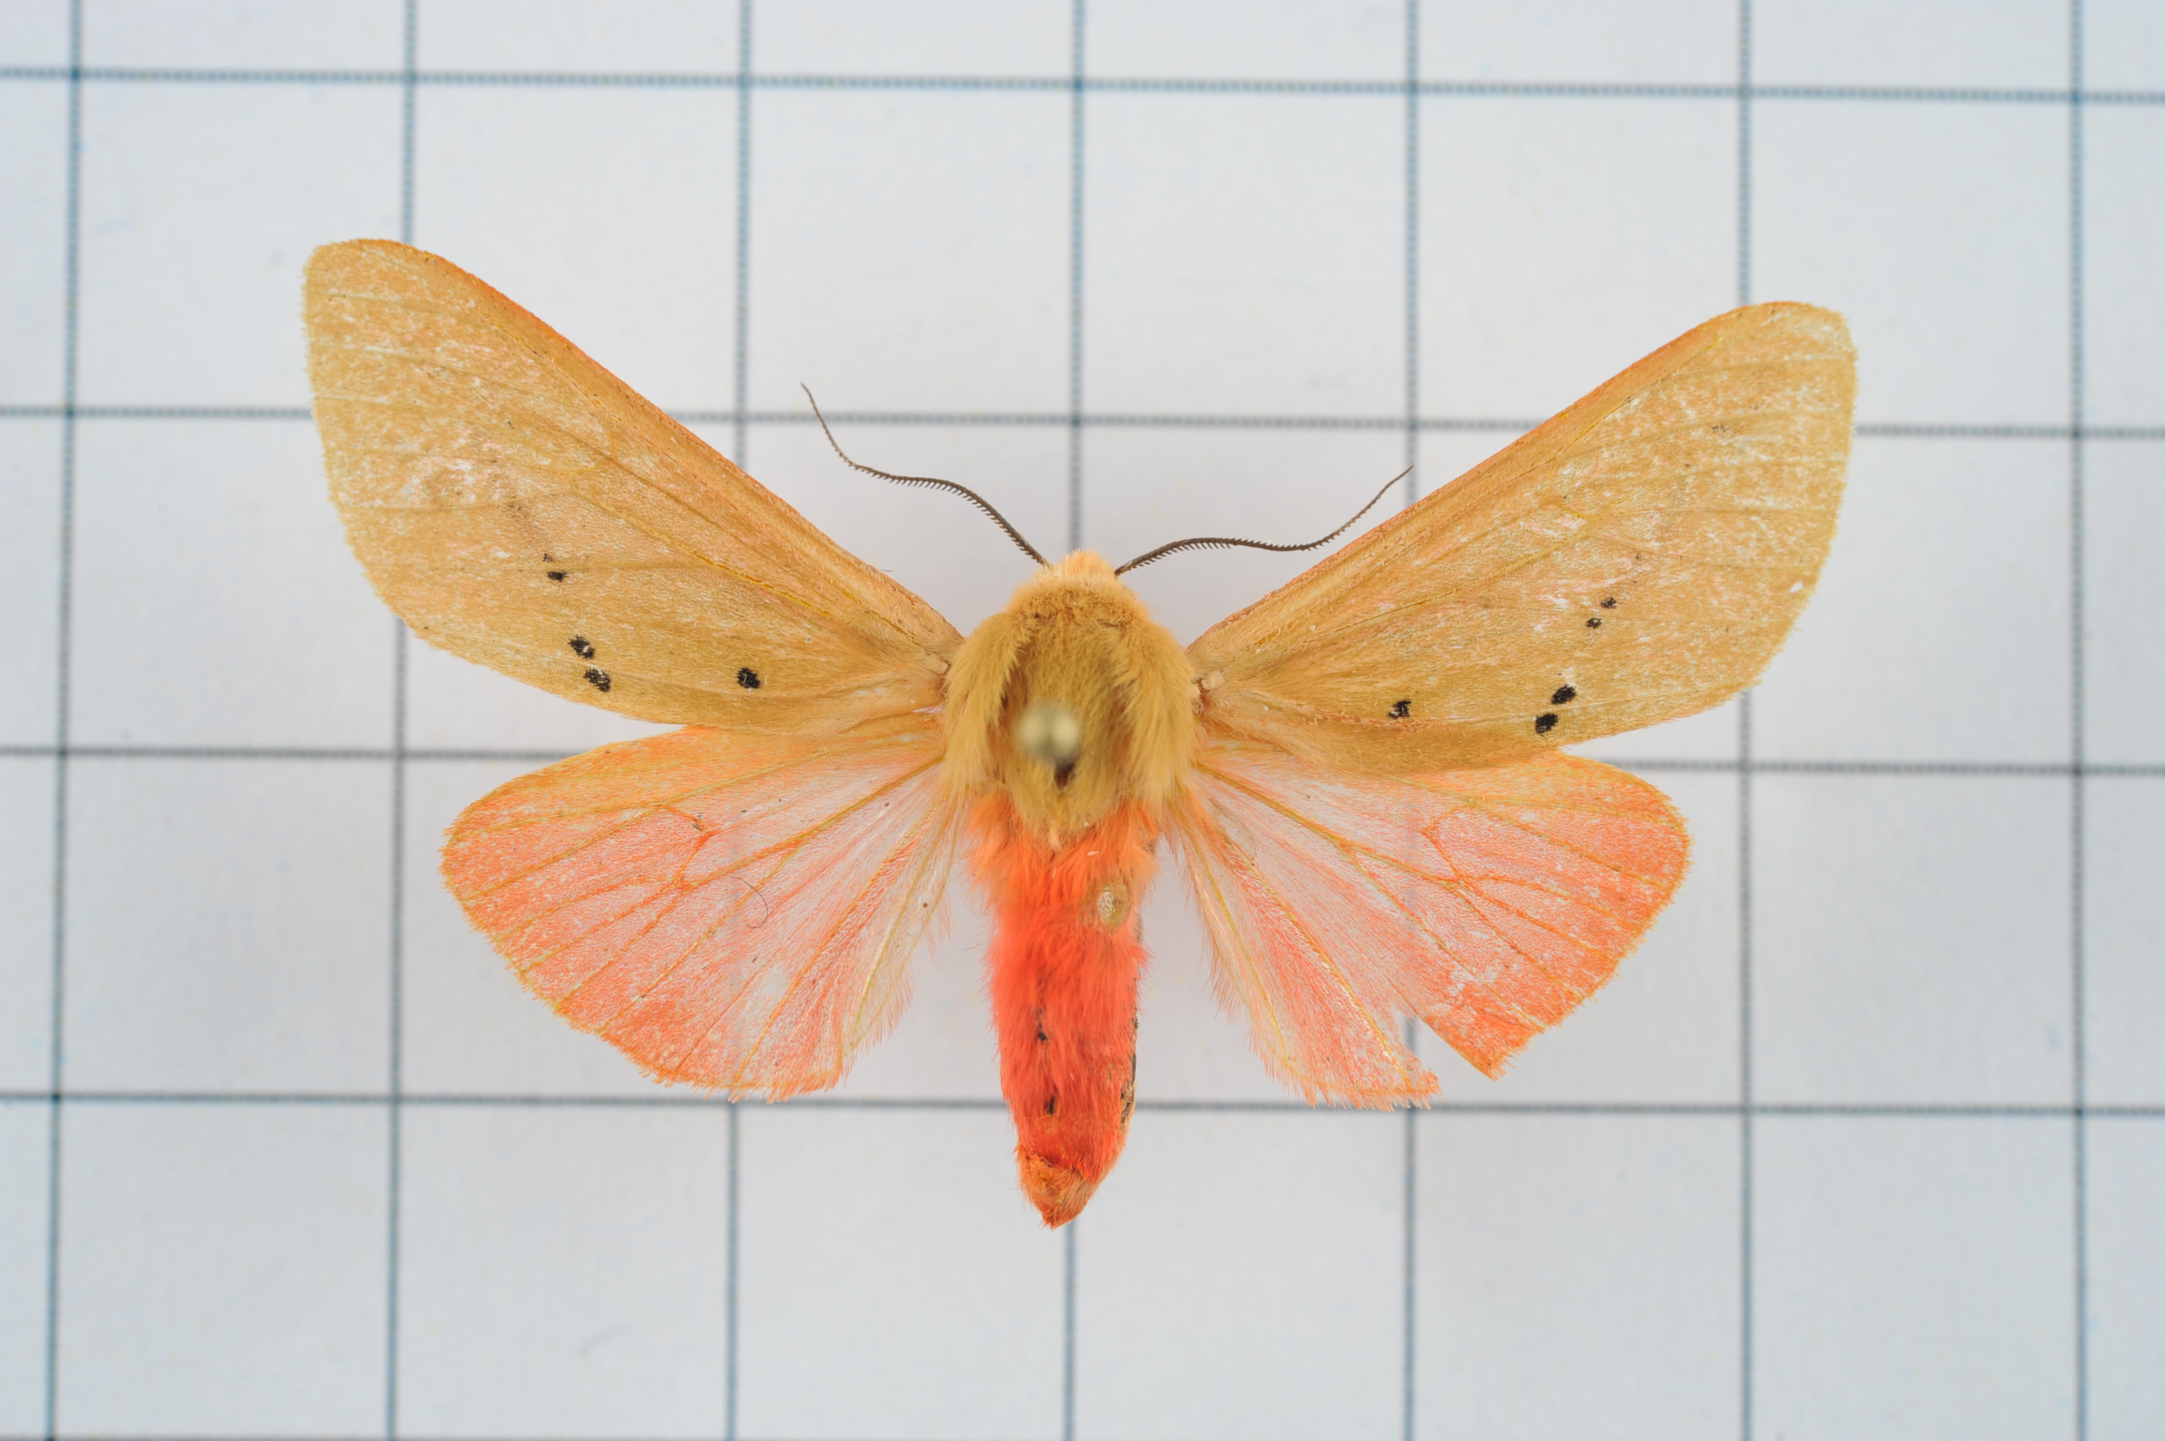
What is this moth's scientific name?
Spilarctia wilemani
